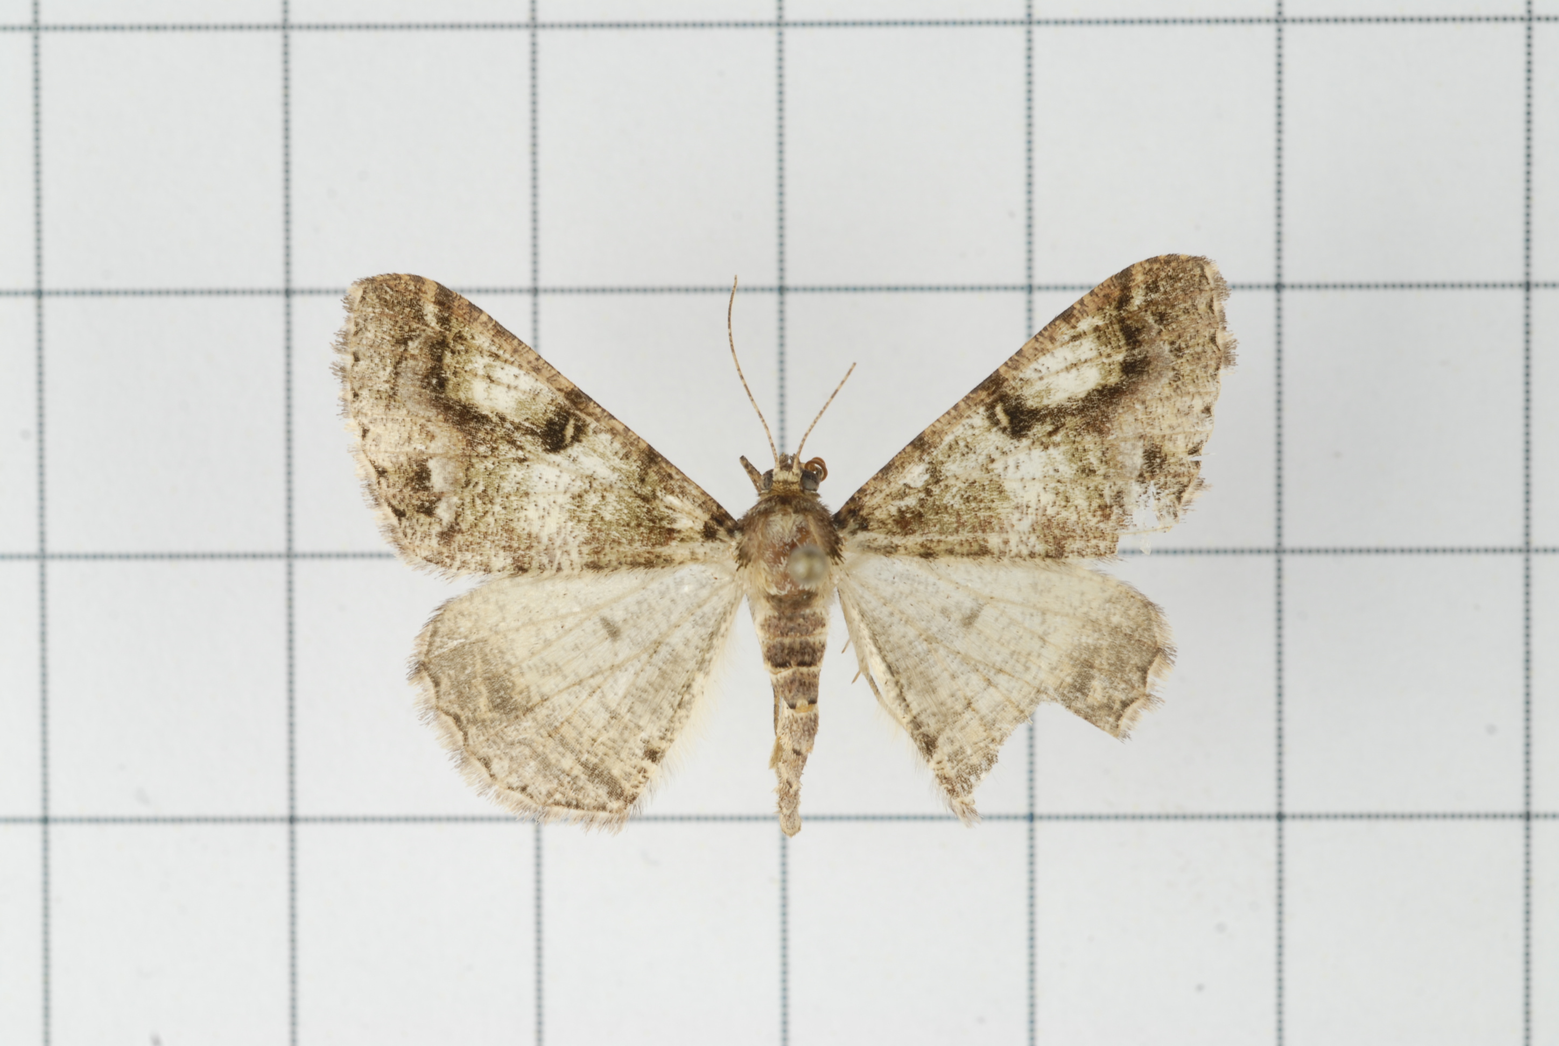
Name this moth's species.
Gasterocome pannosaria orta
